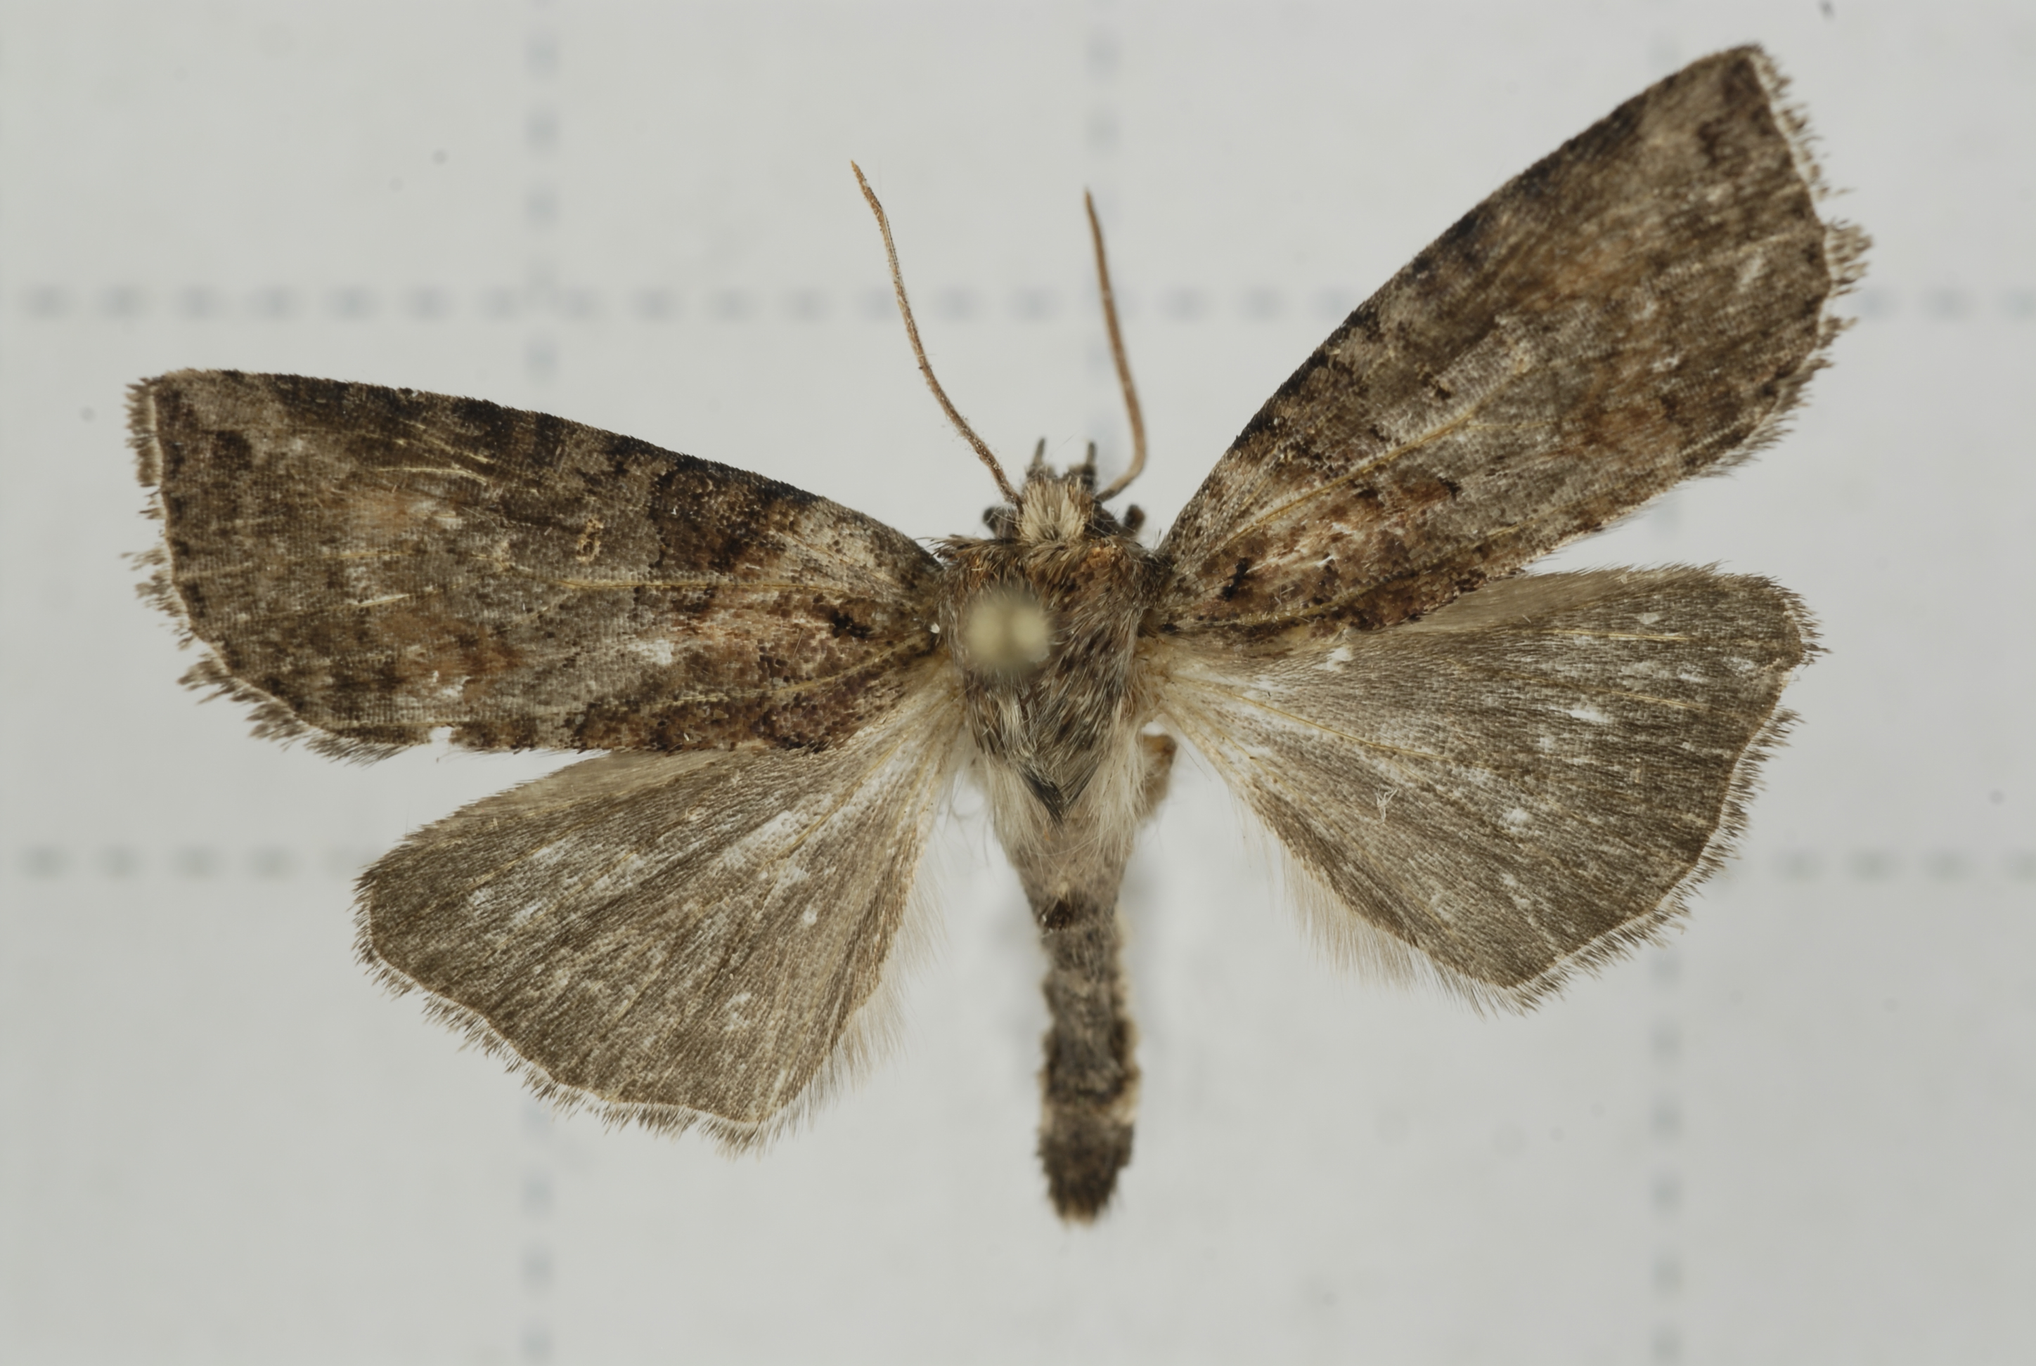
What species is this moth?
Epipsestis cortigera
